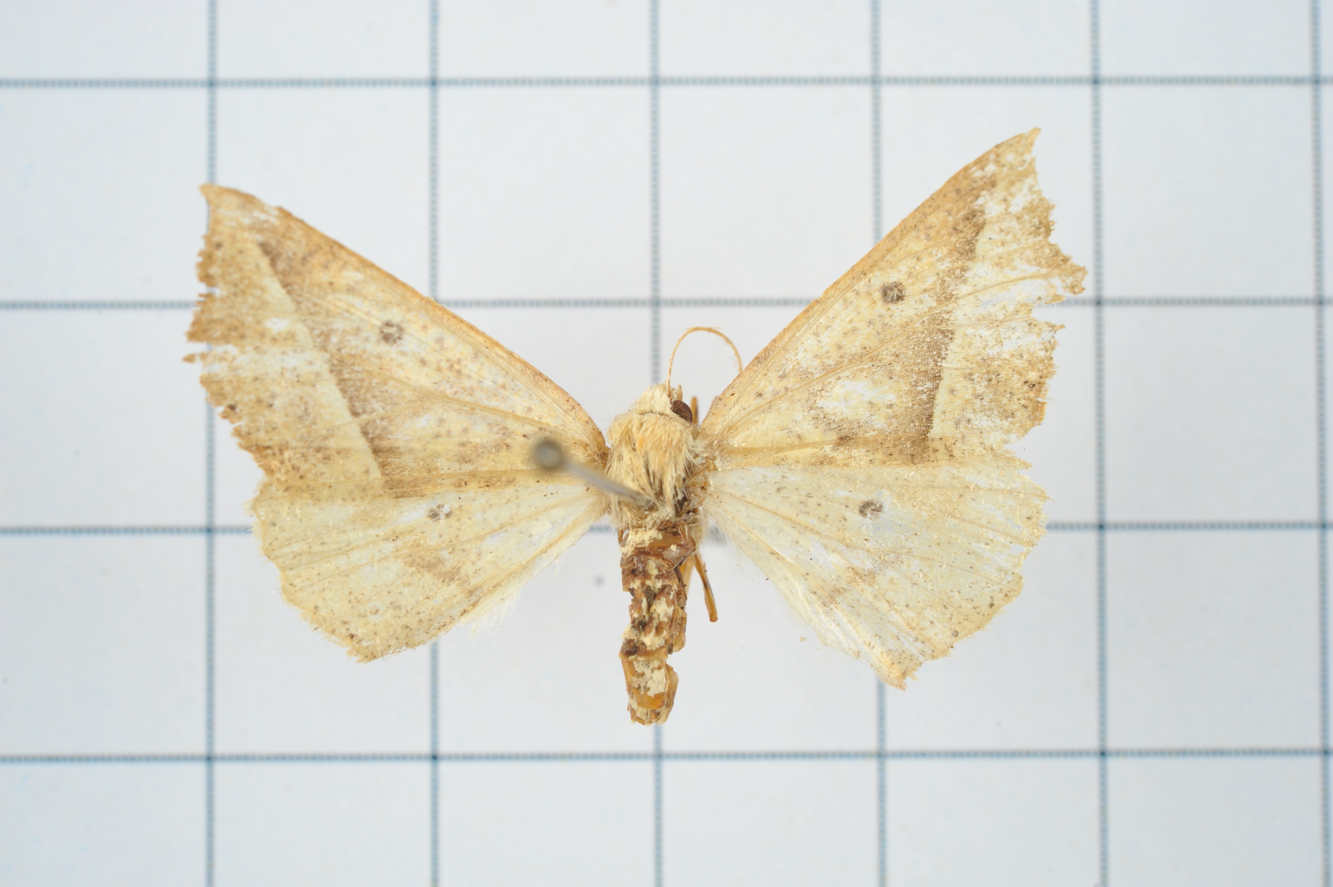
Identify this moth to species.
Odontopera albiguttulata
